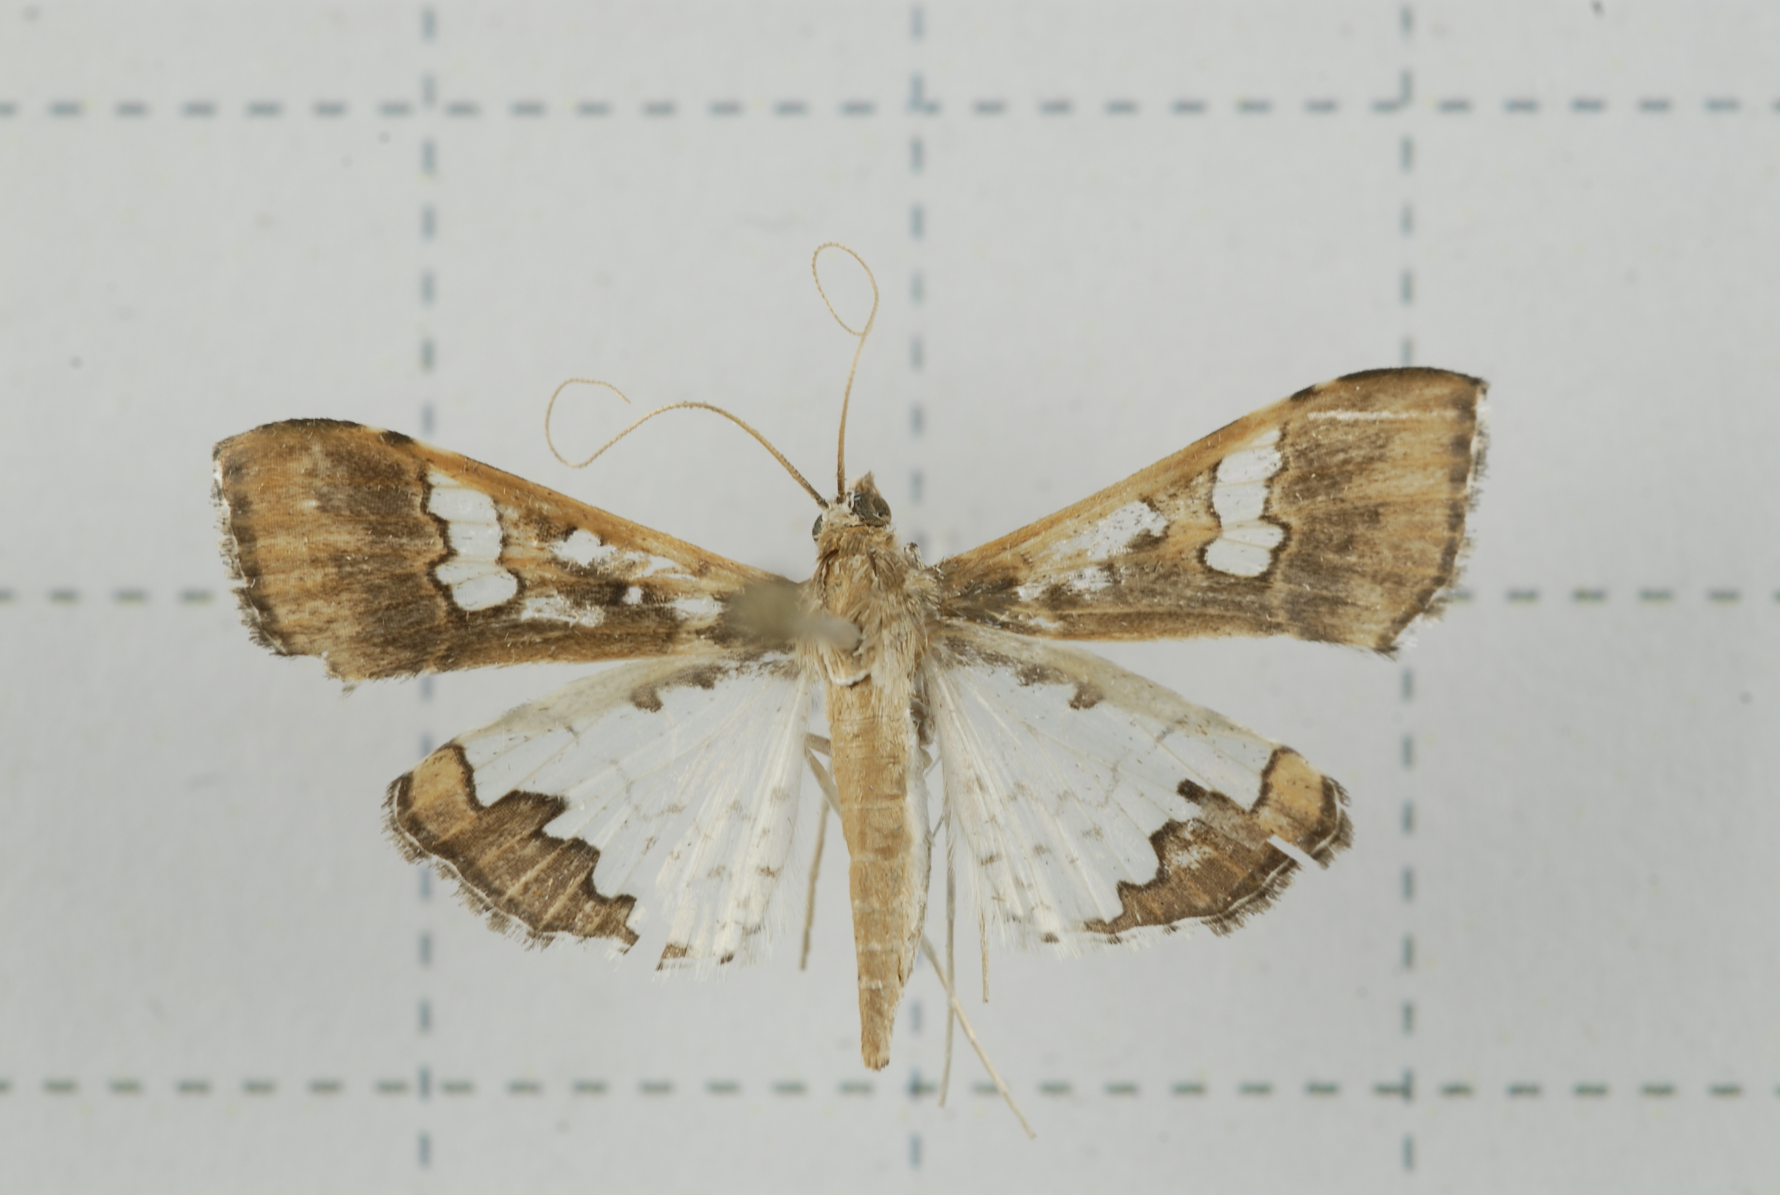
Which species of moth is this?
Maruca vitrata
